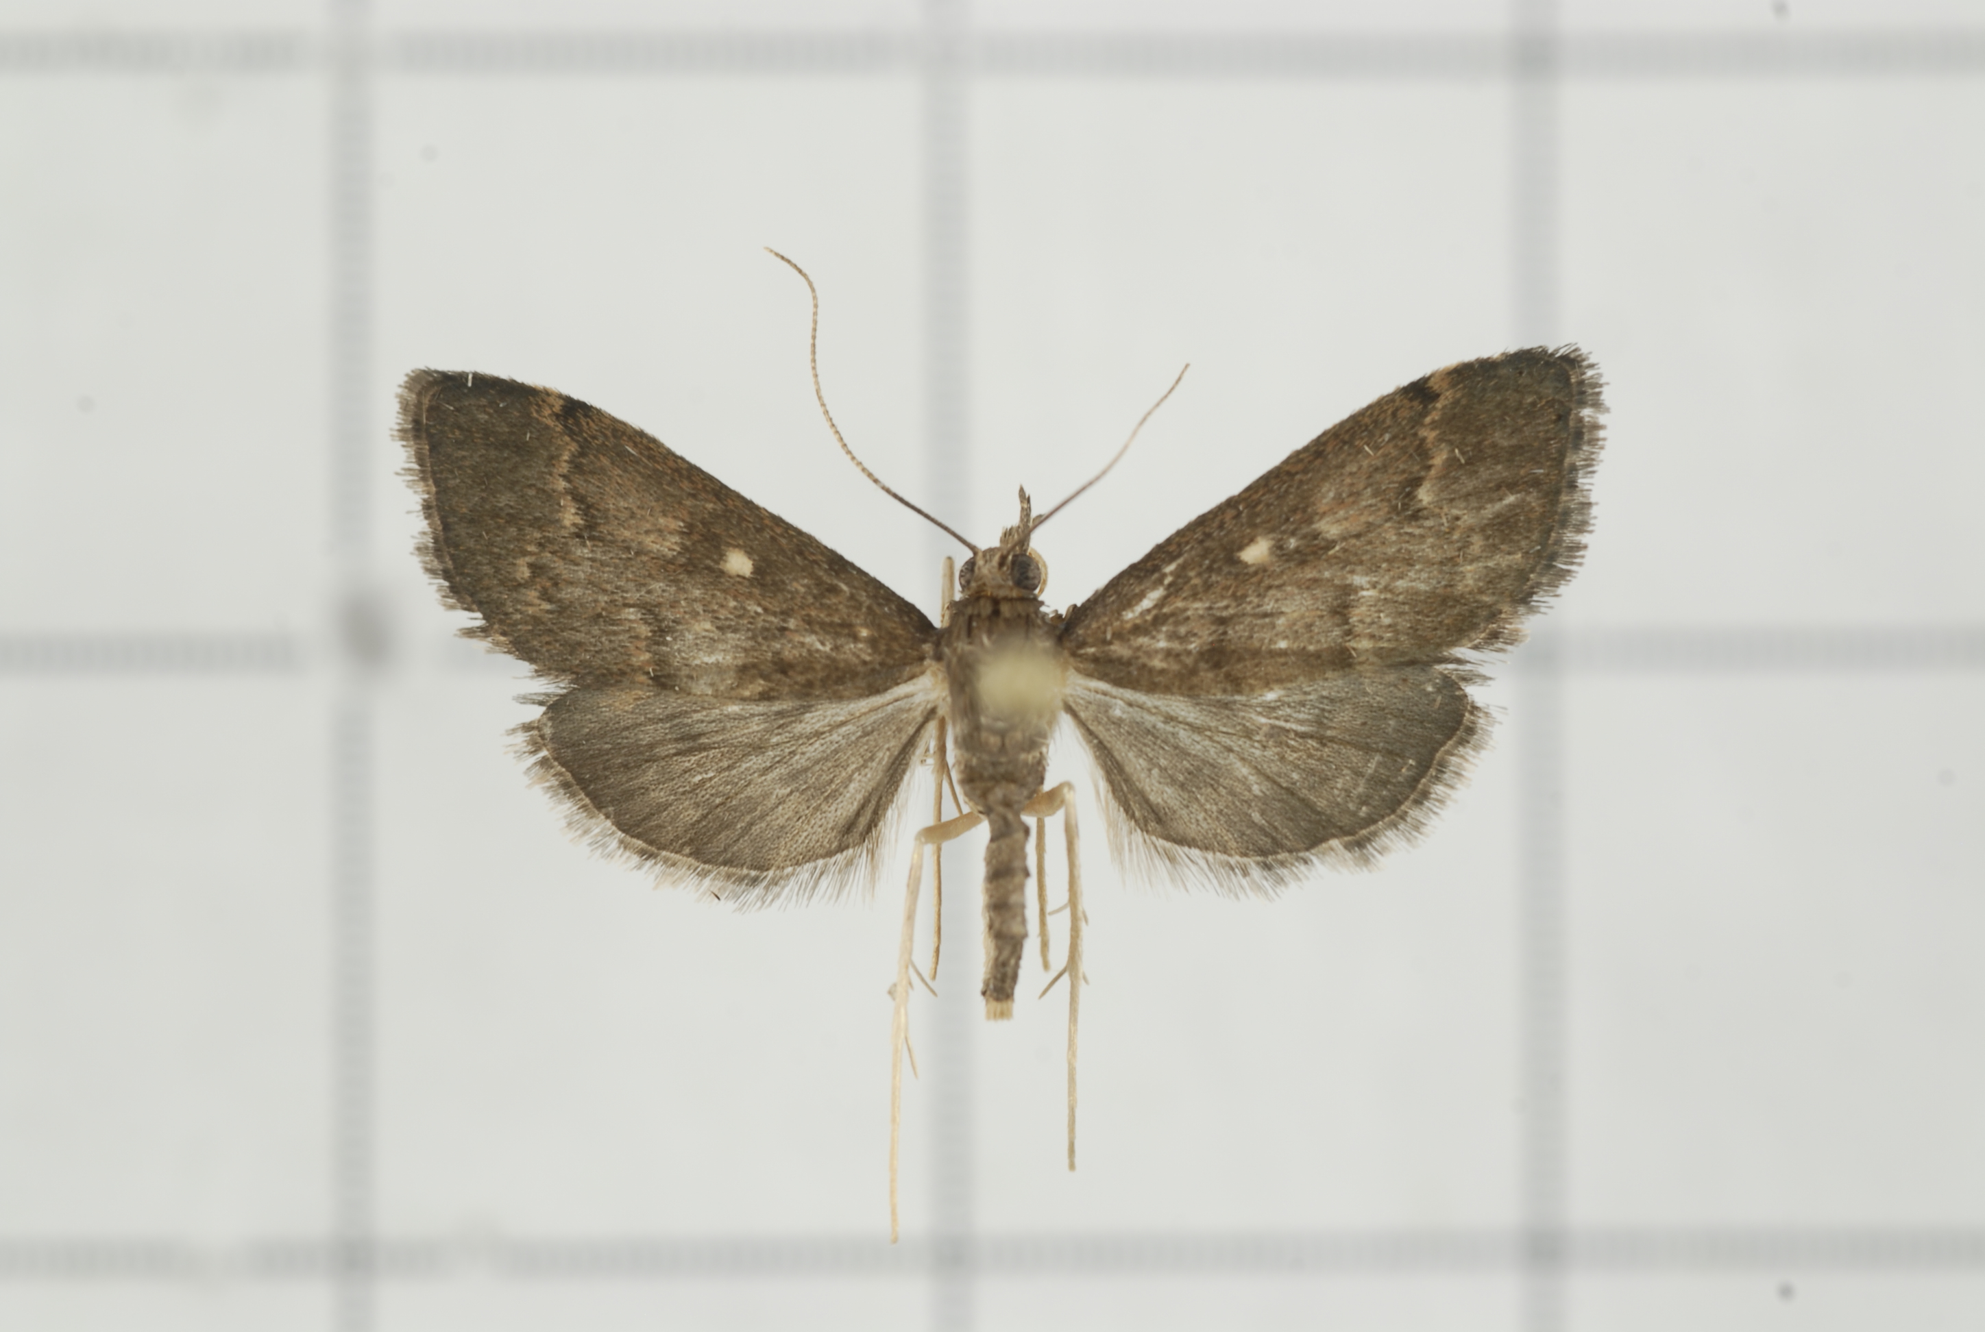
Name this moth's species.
Camptomastix hisbonalis
